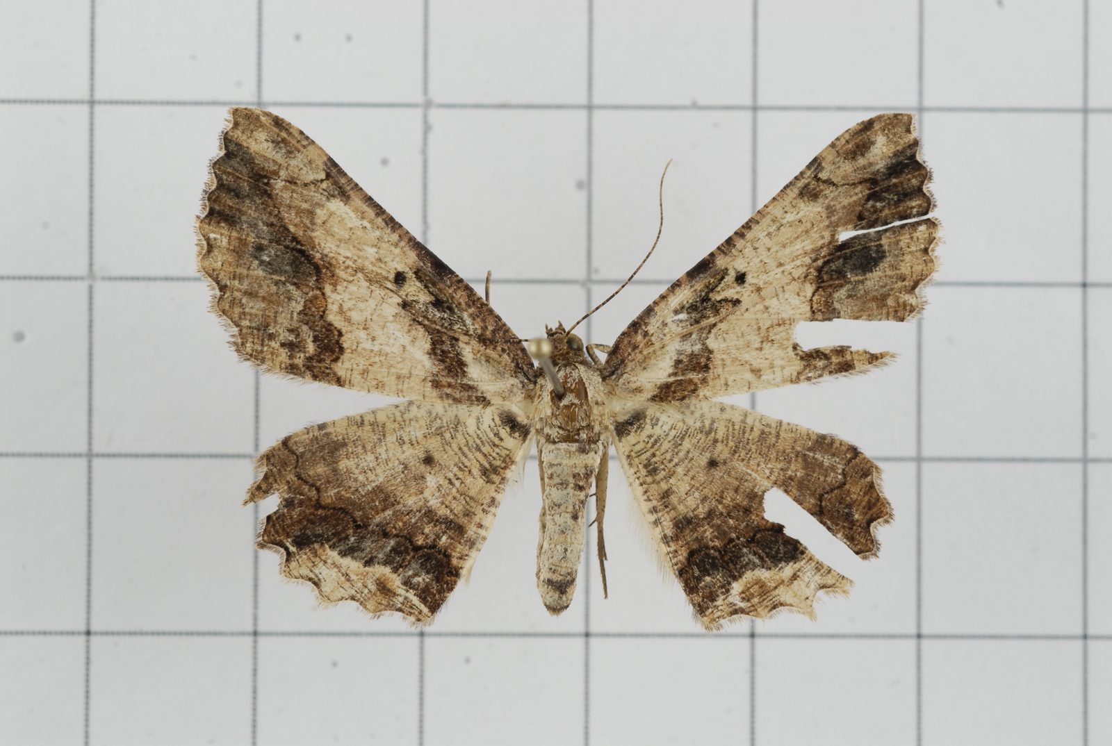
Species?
Menophra anaplagiata
